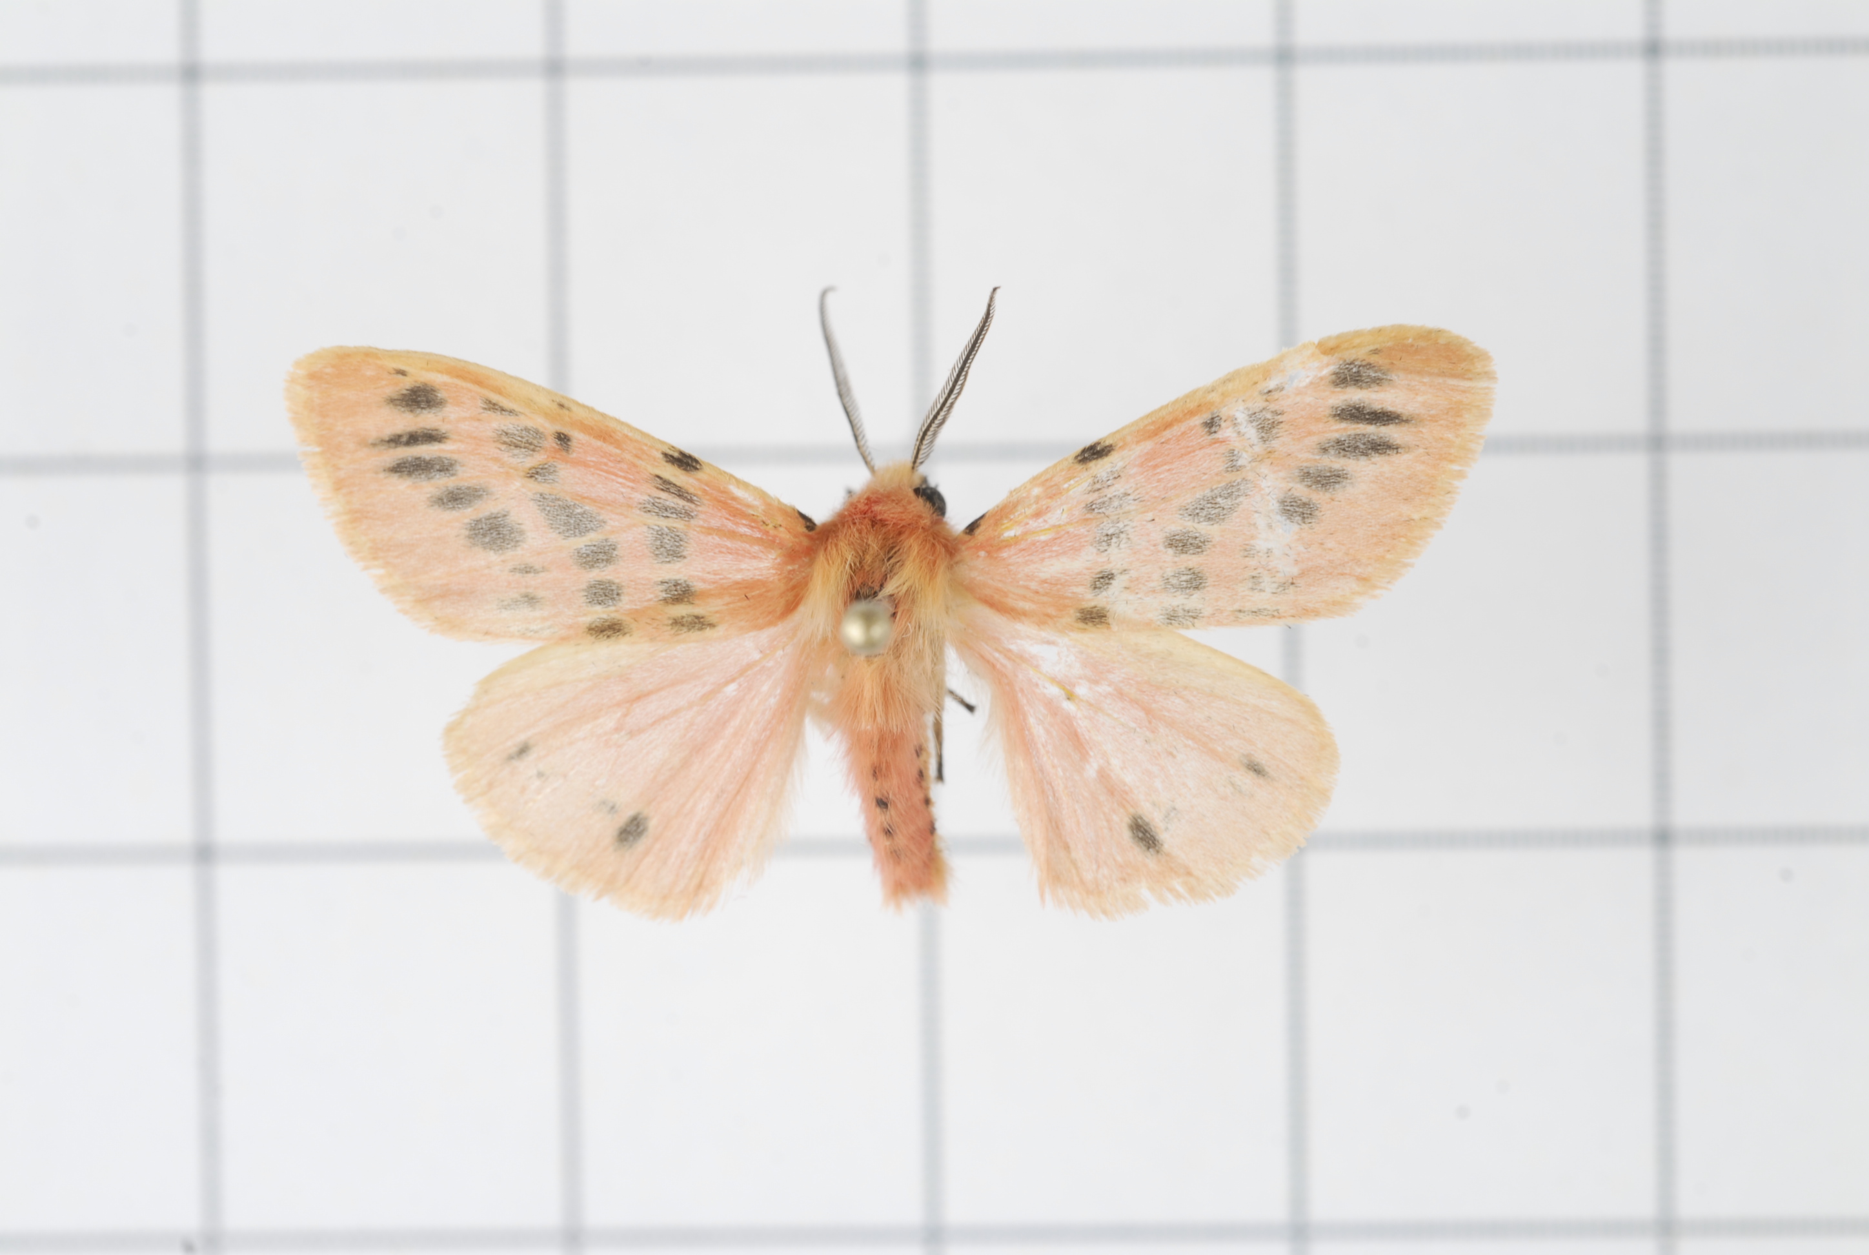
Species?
Lemyra alikangensis
